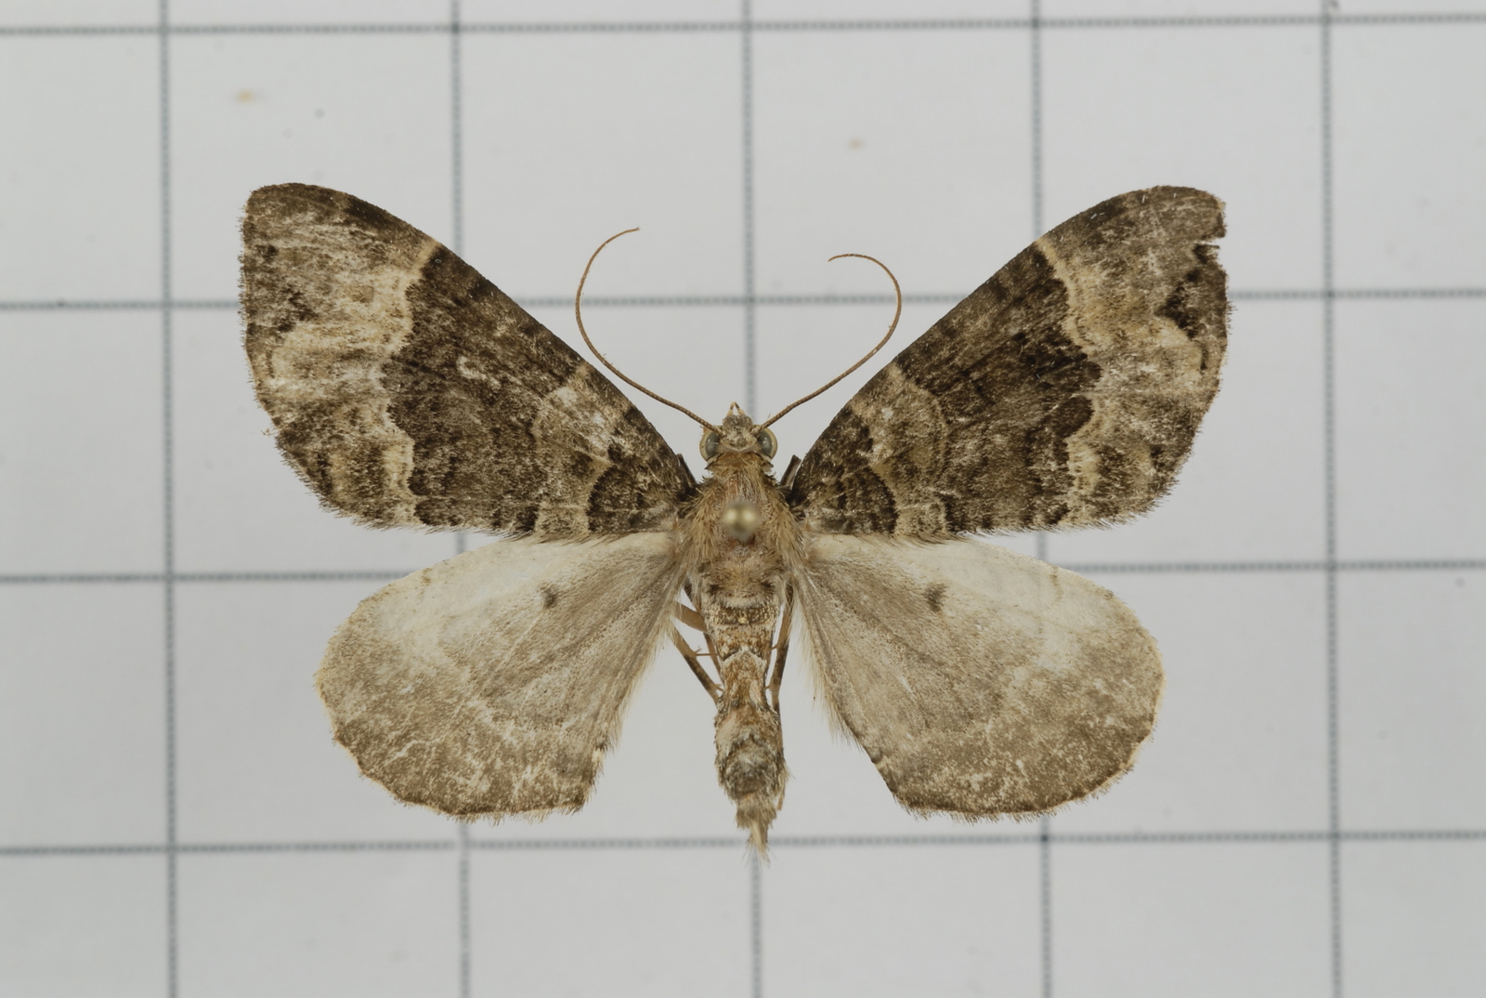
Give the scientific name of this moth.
Ecliptopera muscicolor allobathra
